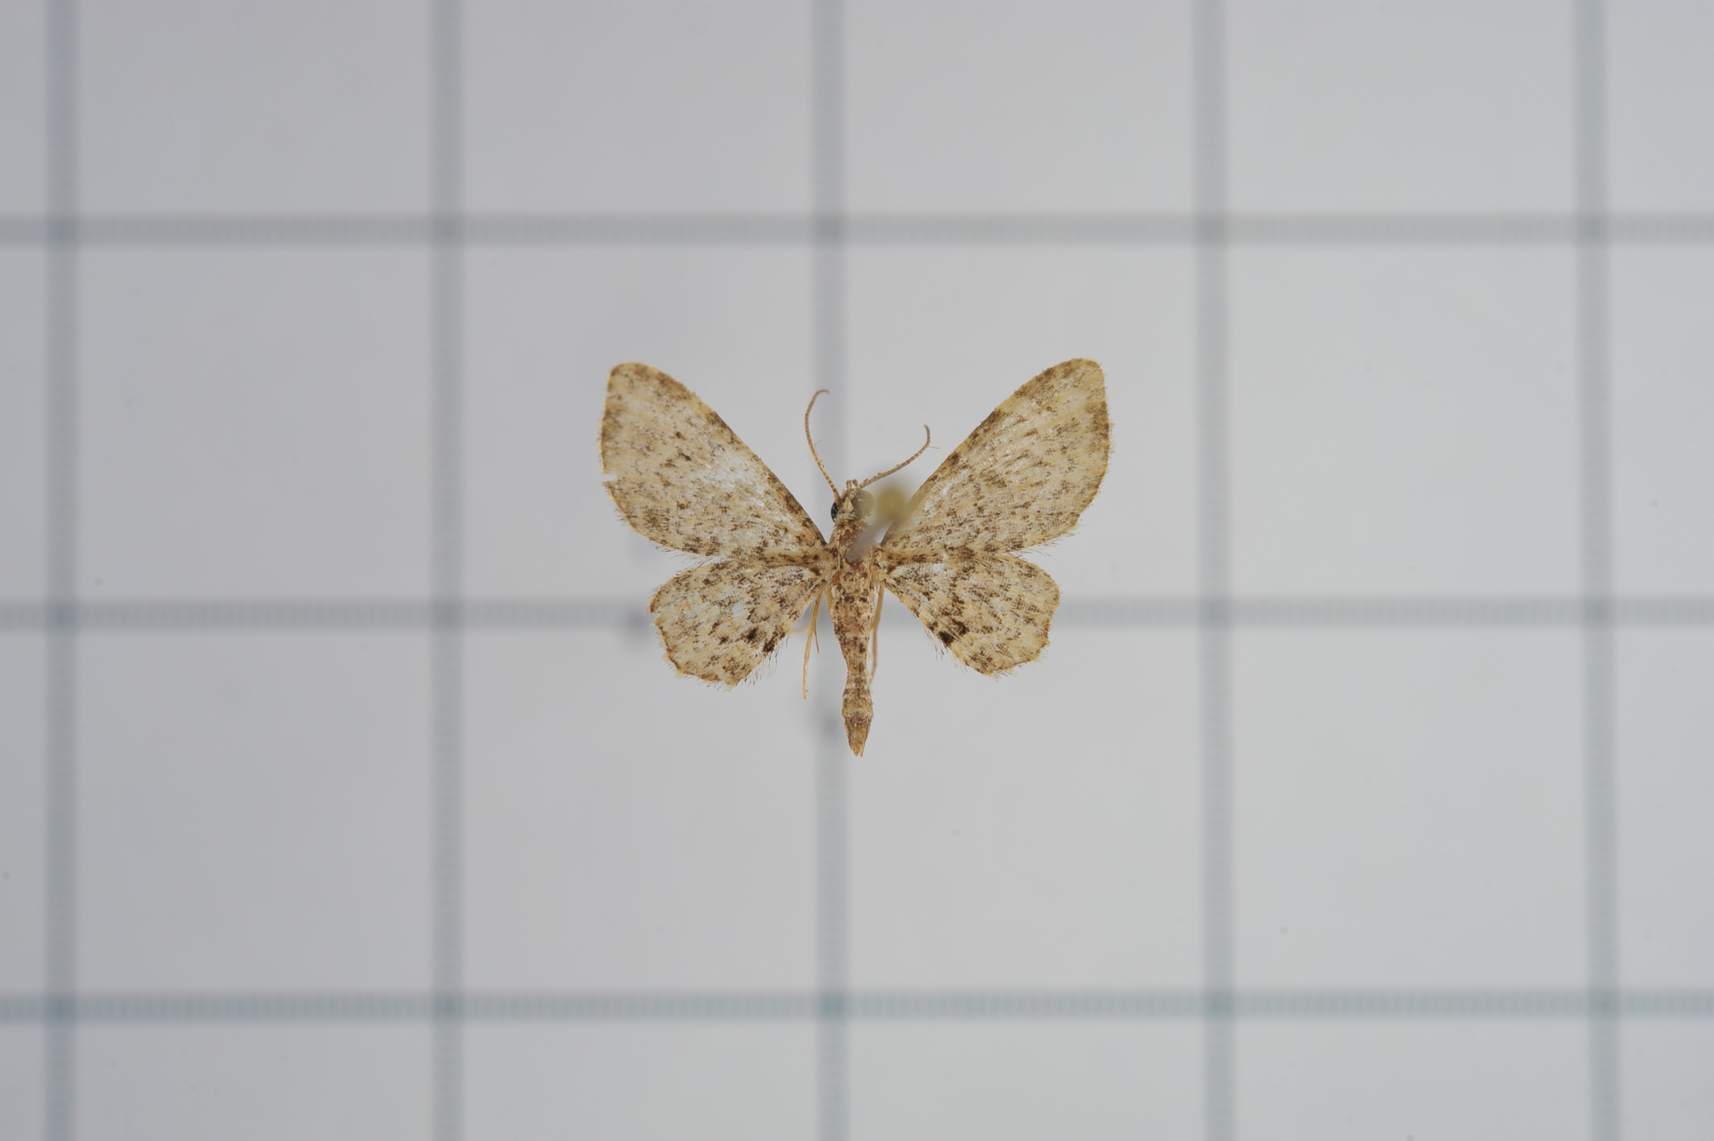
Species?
Chloroclystis dentatissima
